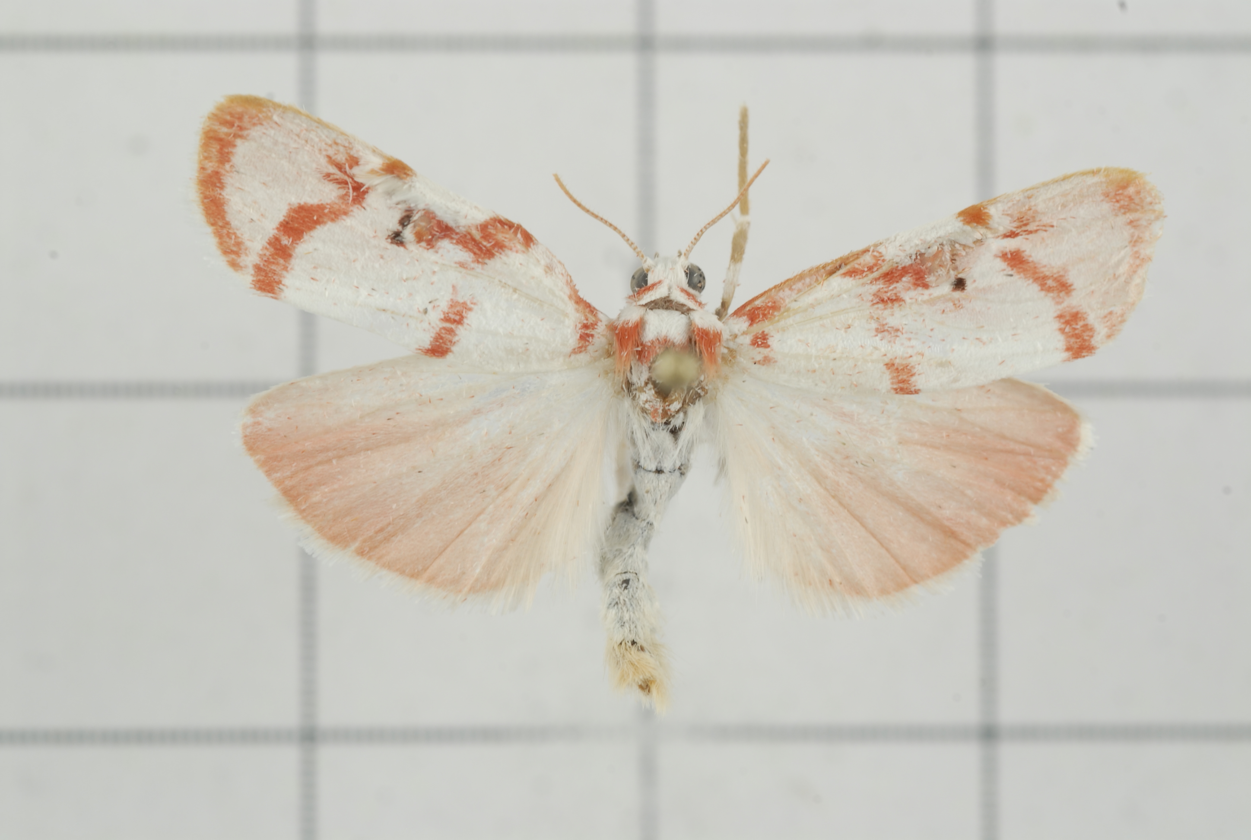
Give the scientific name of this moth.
Cyana hamata hamata
